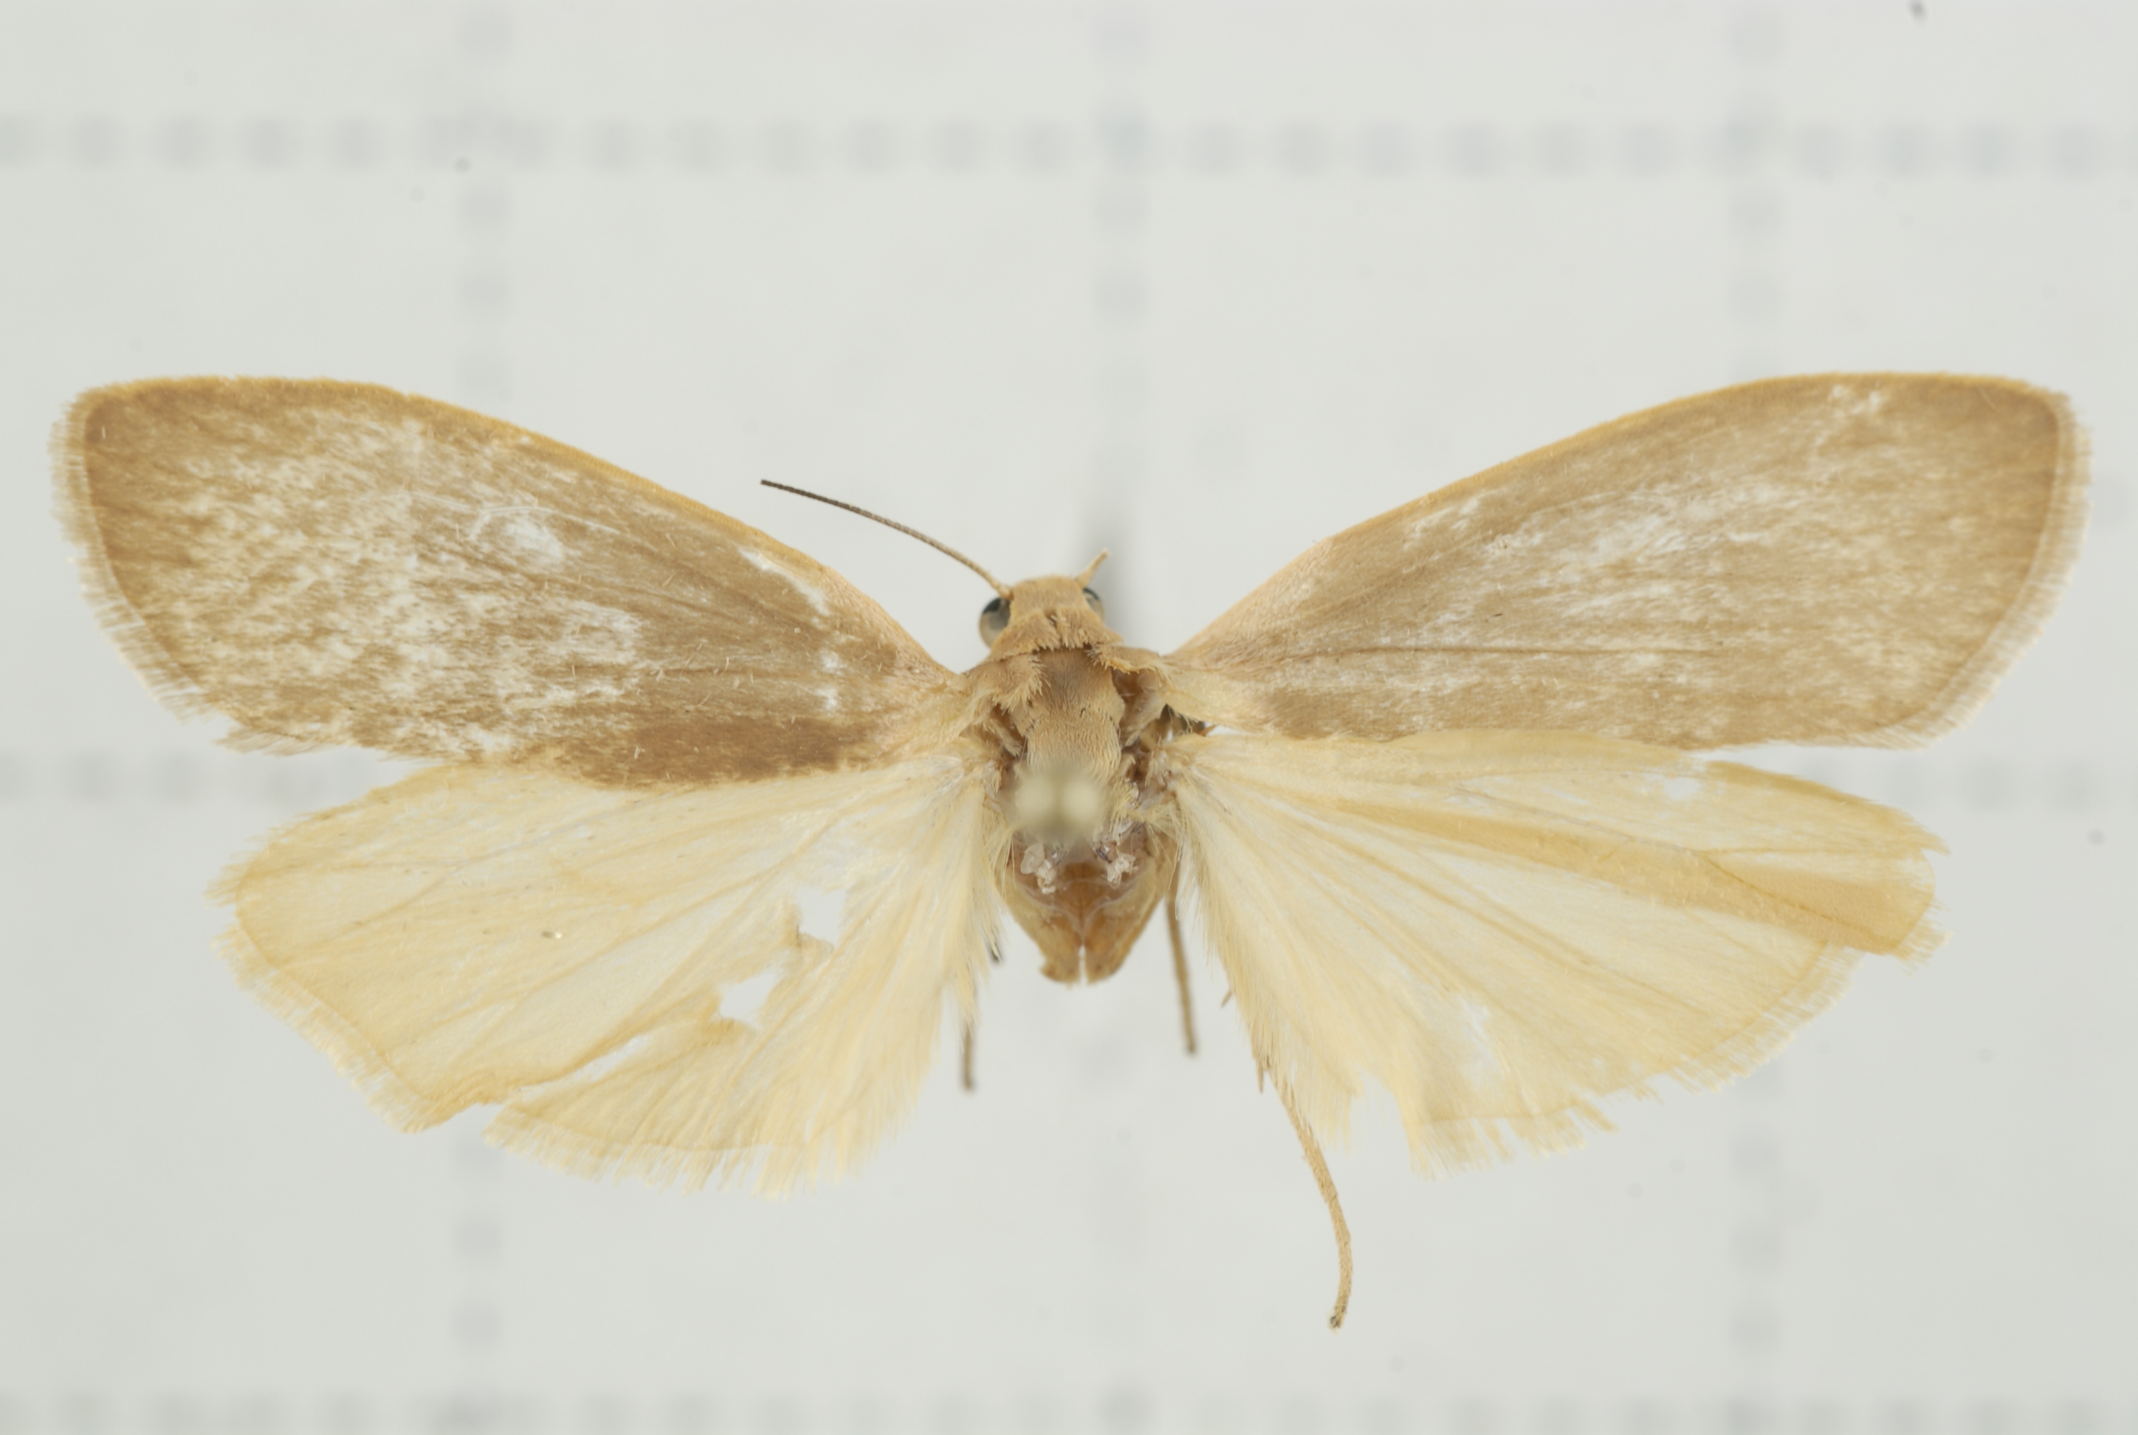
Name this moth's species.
Nishada formosibia
